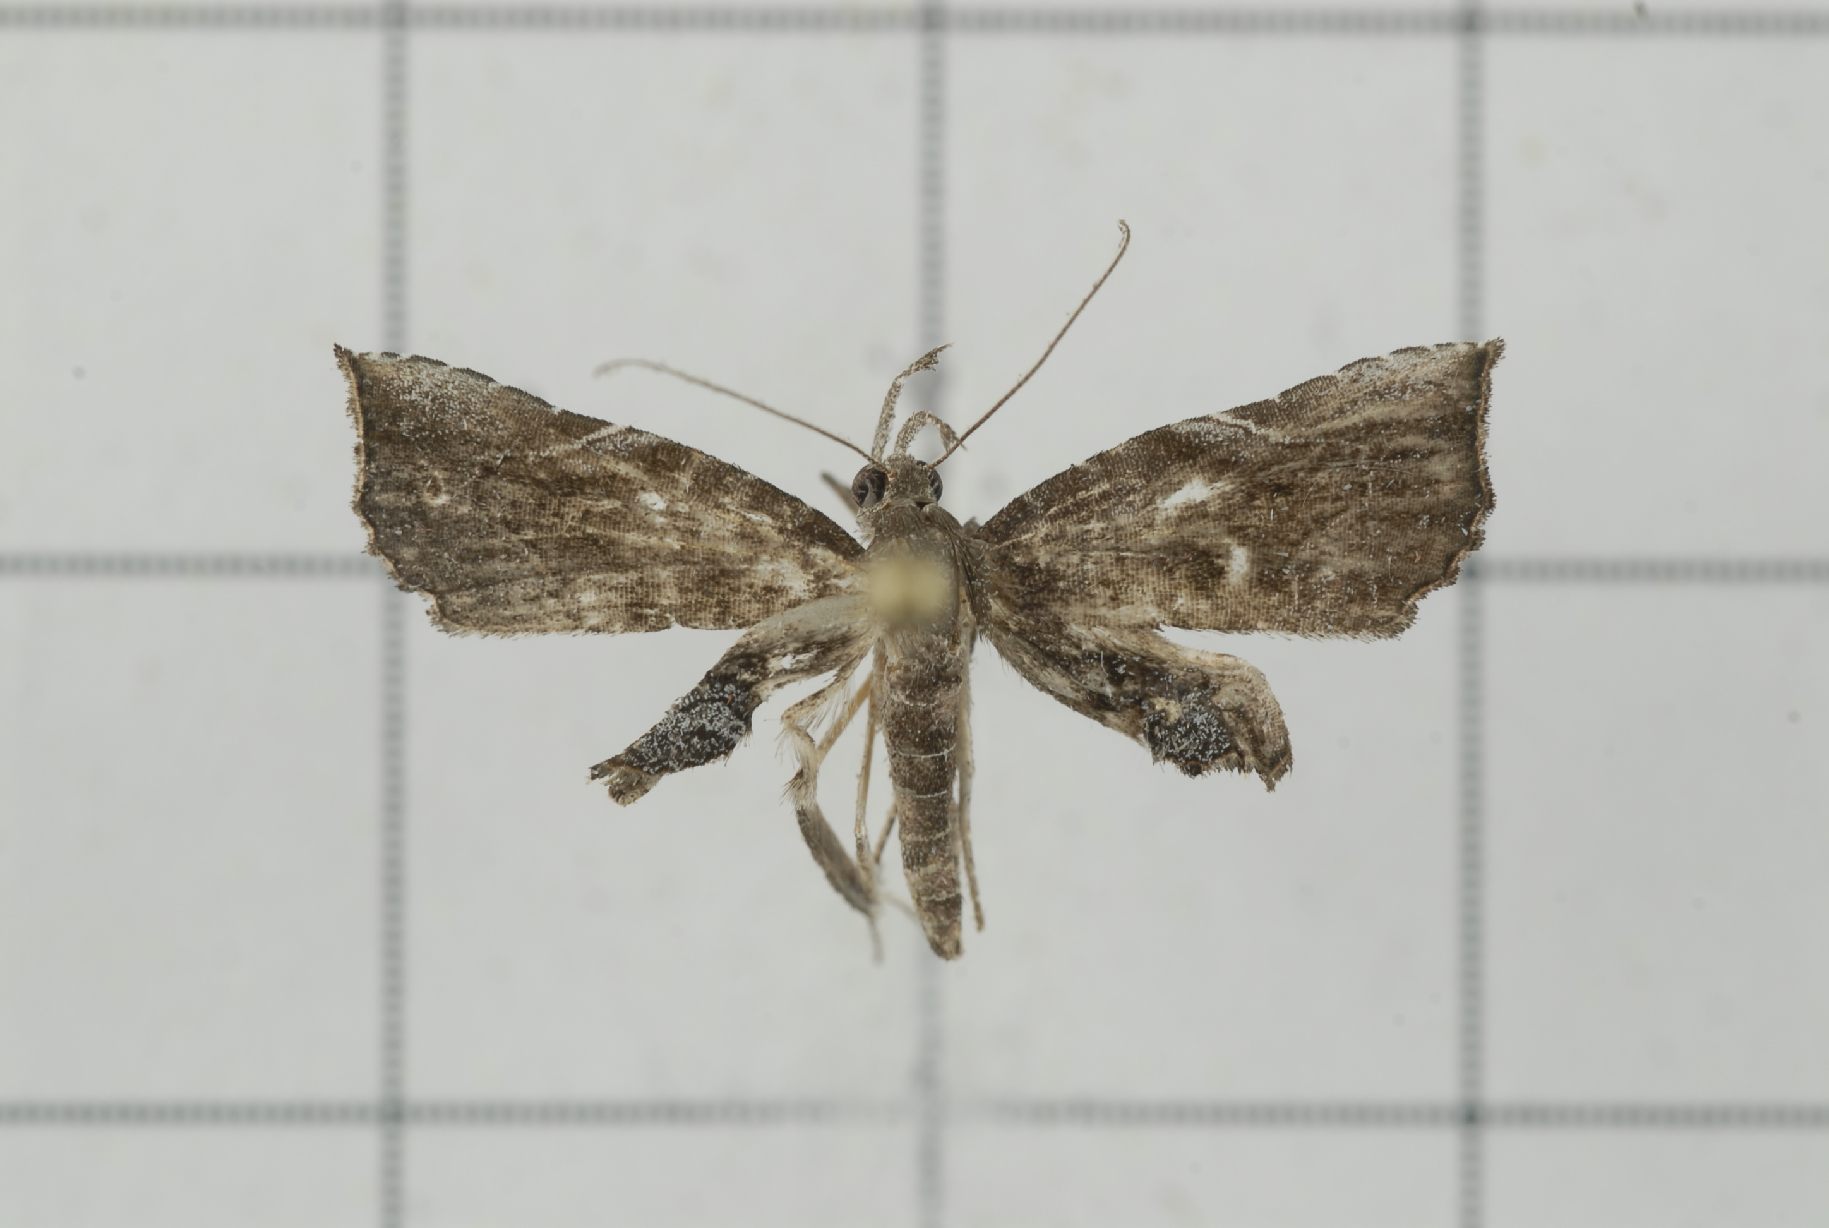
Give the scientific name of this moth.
Nagadeba indecoralis
